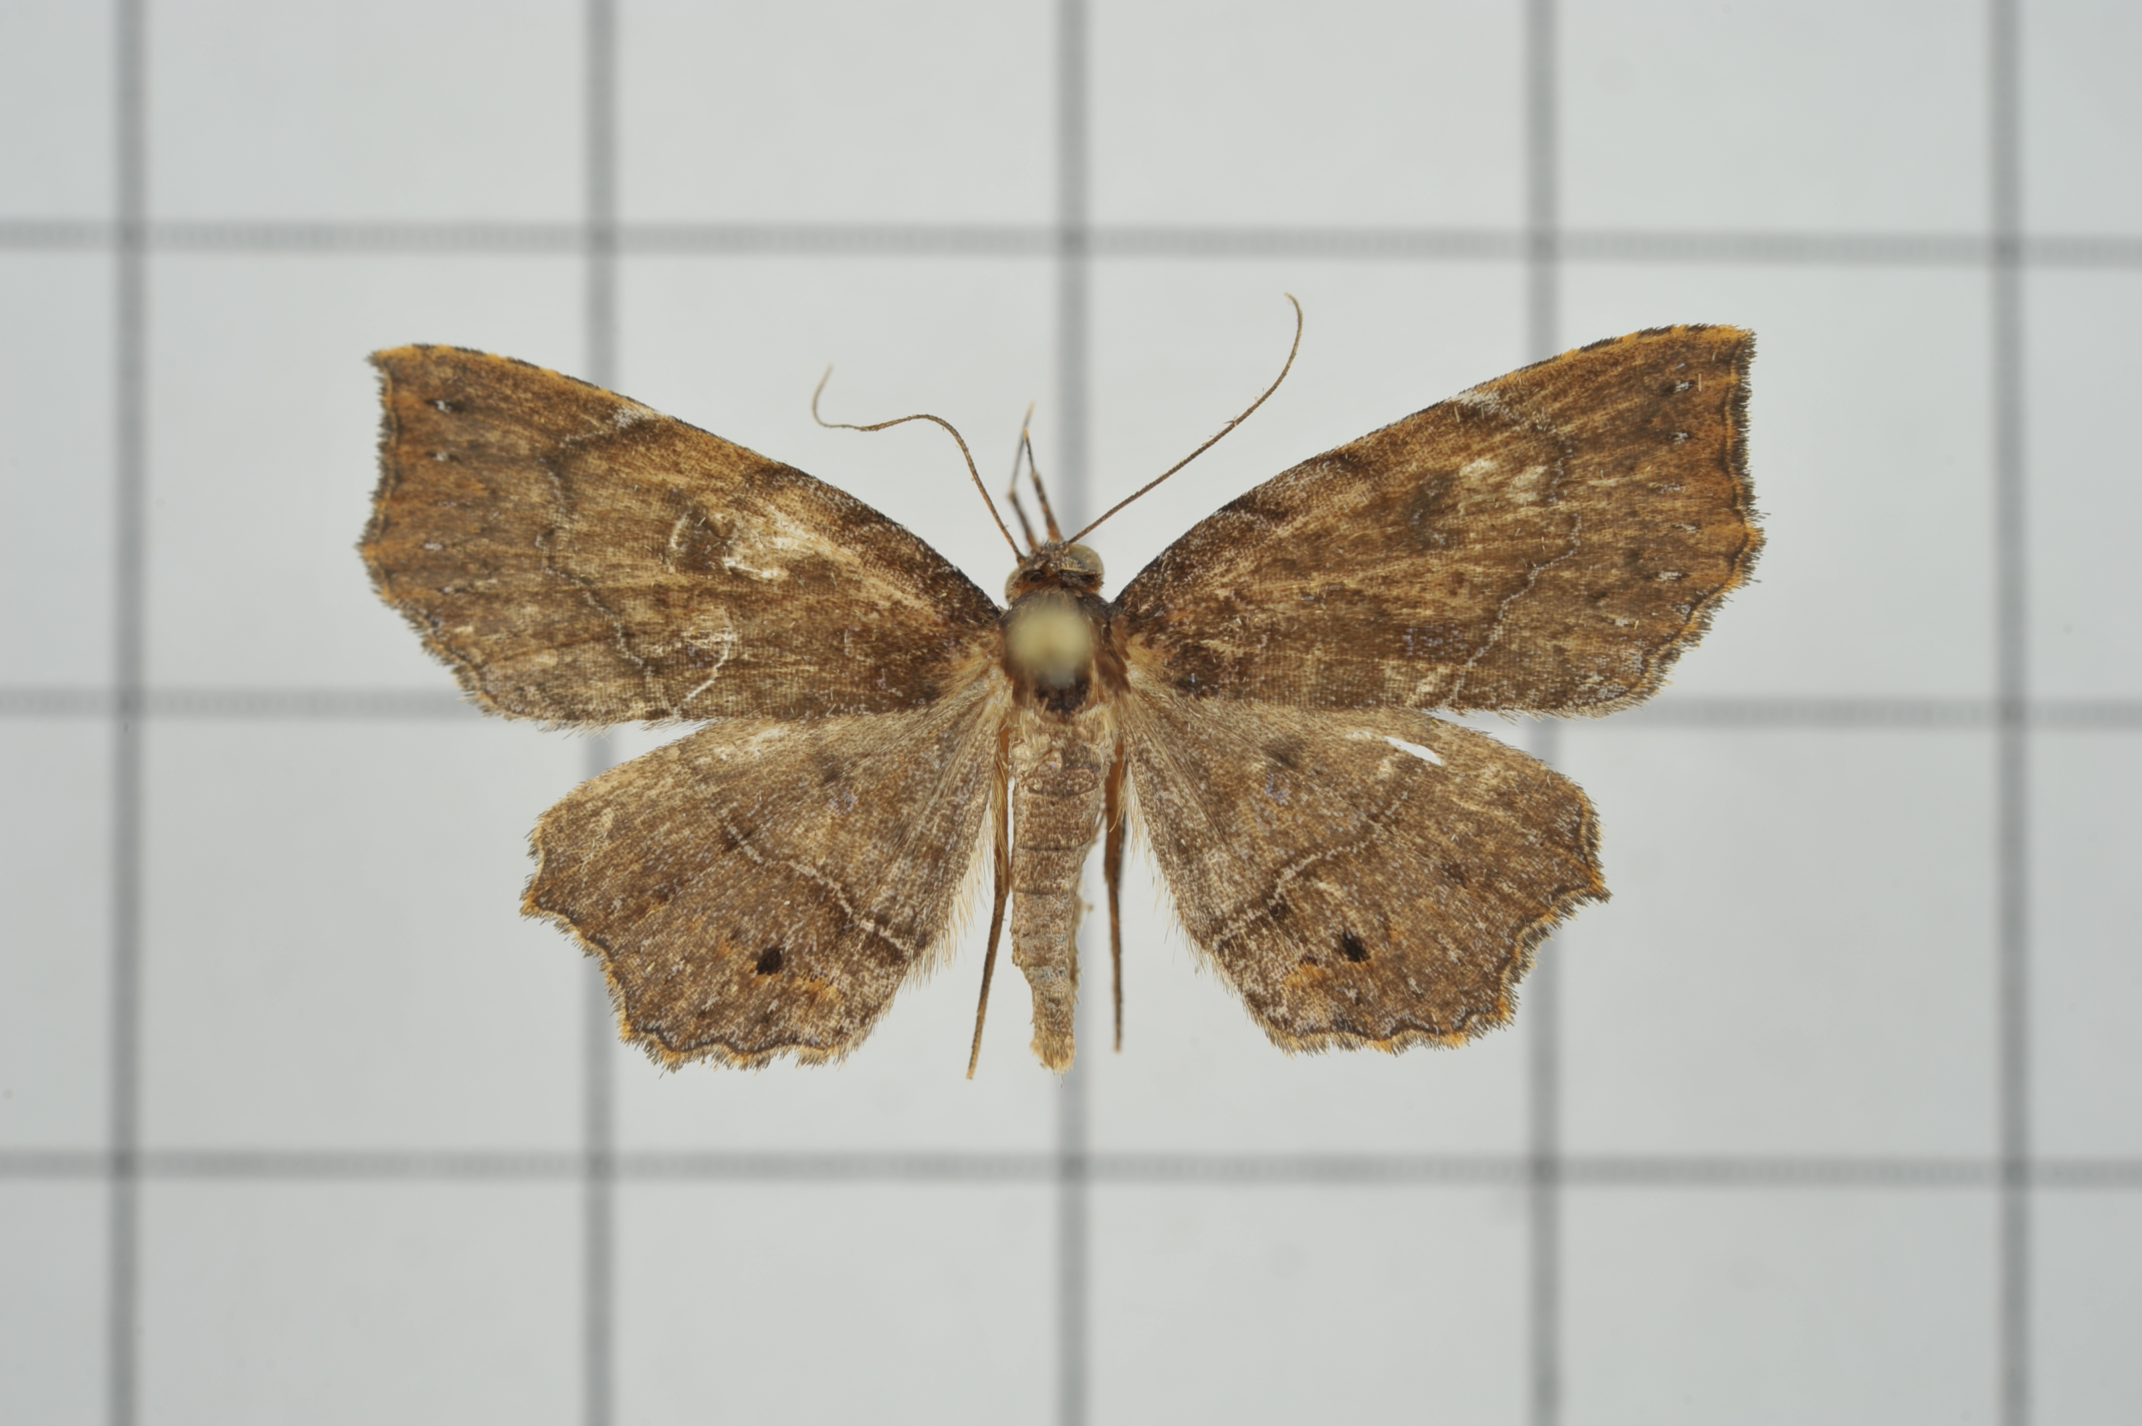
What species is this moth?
Eutrogia morosa
